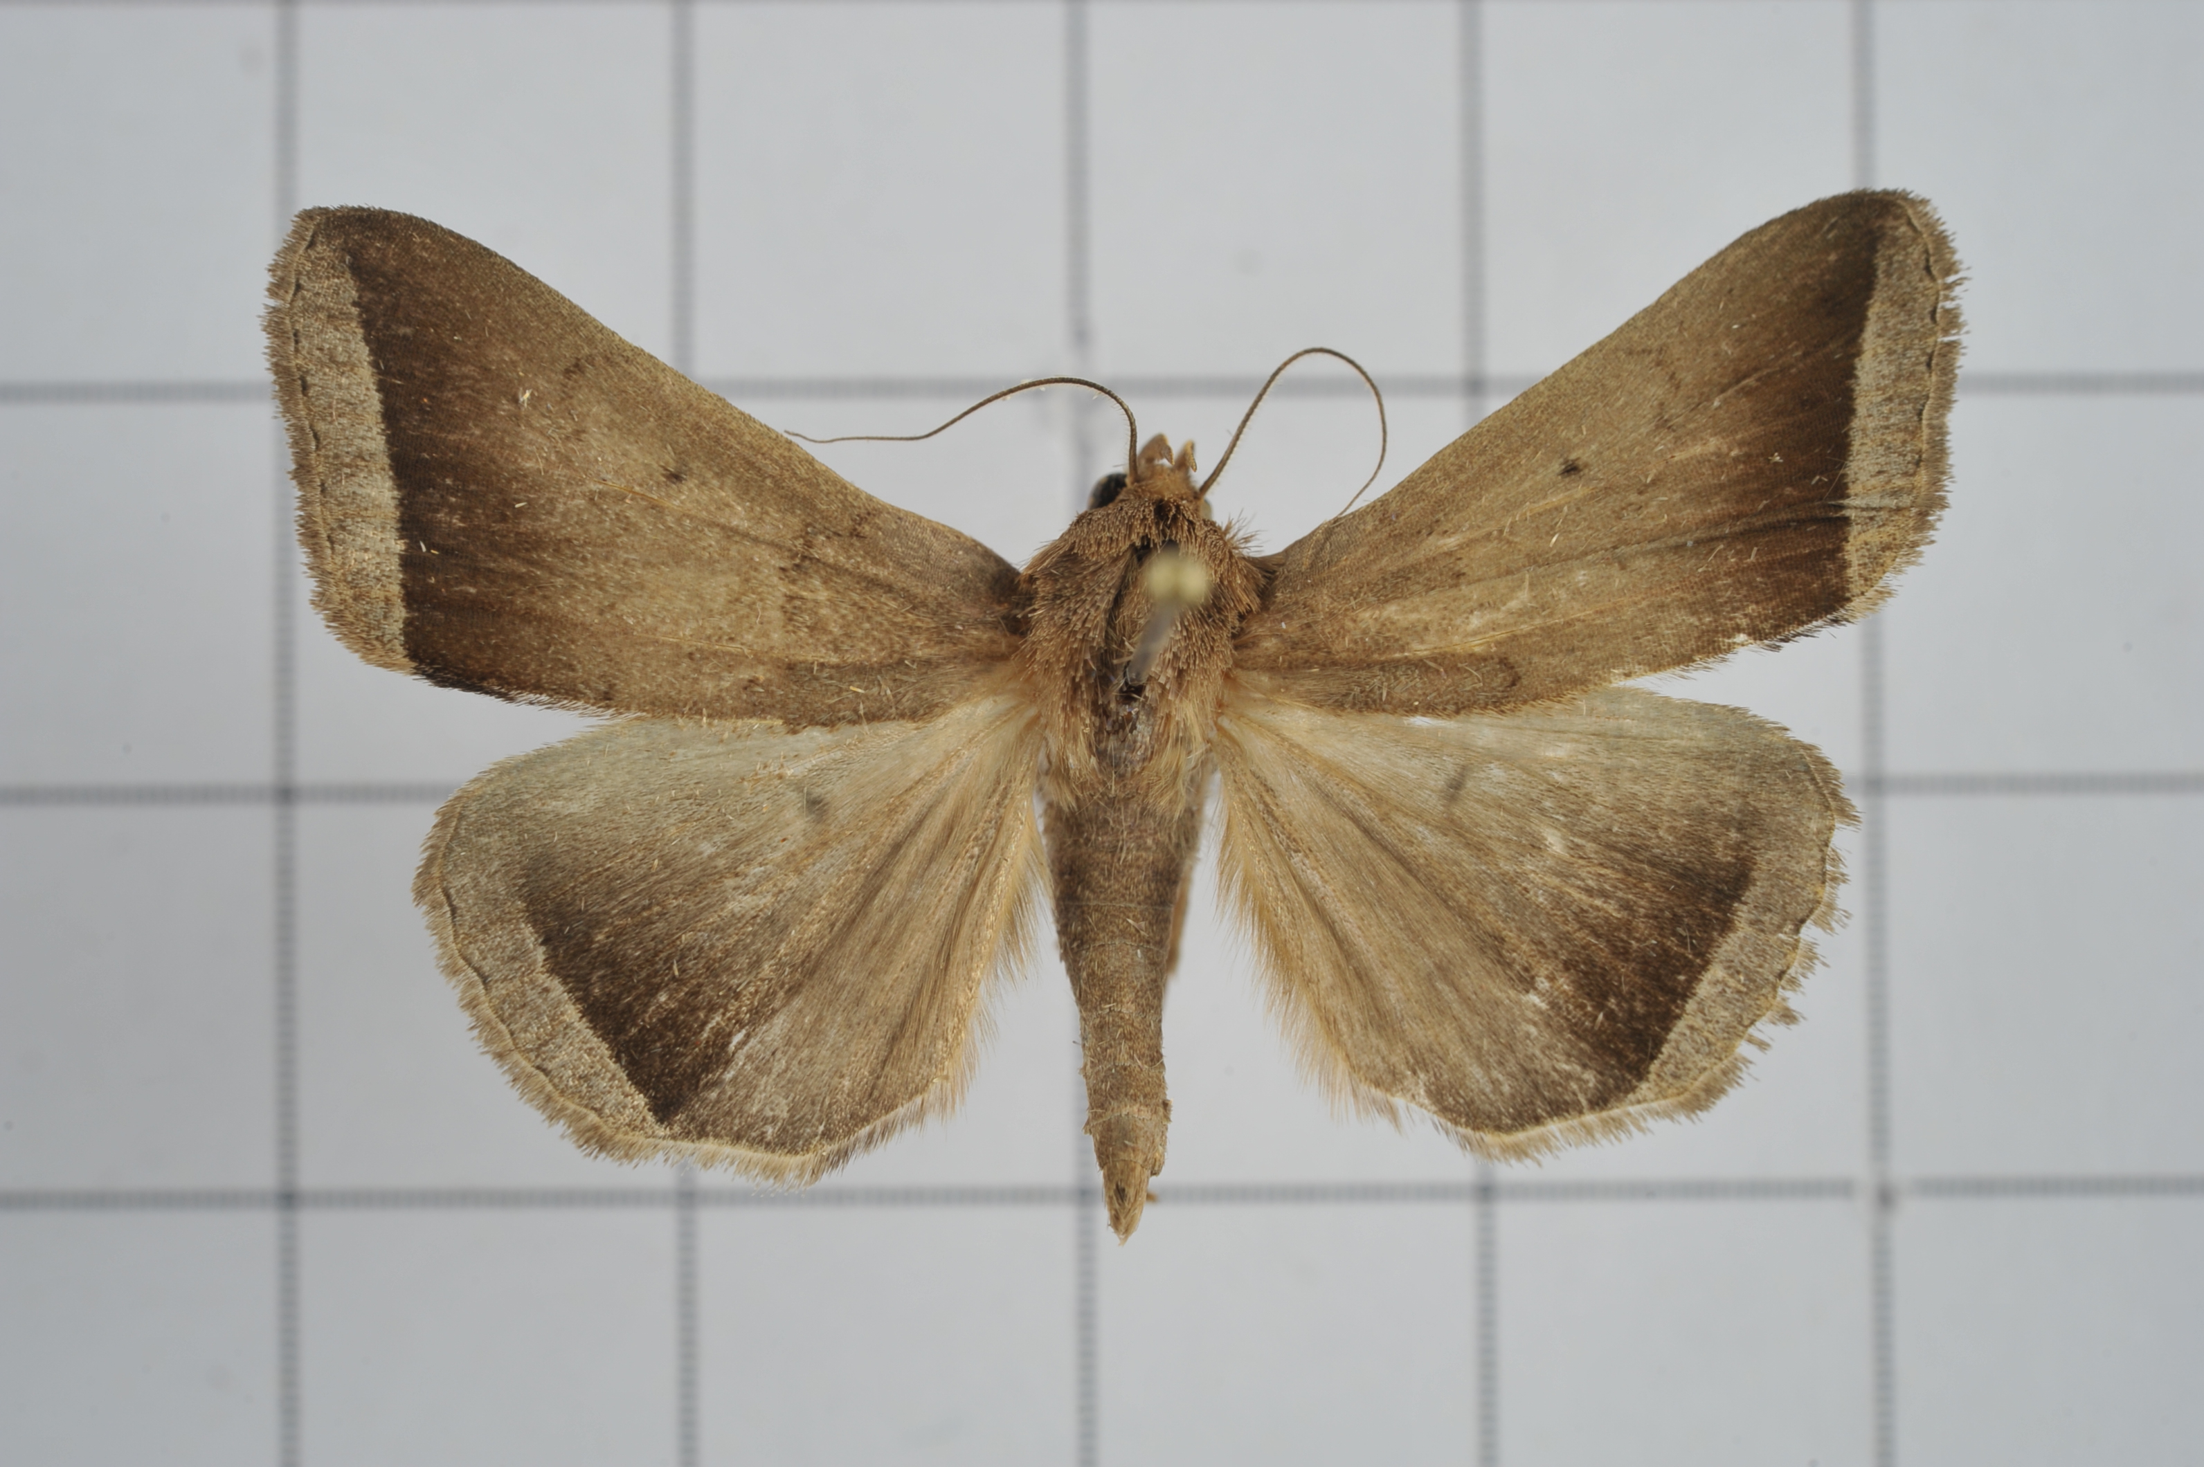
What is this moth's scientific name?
Simplicia bimarginata
